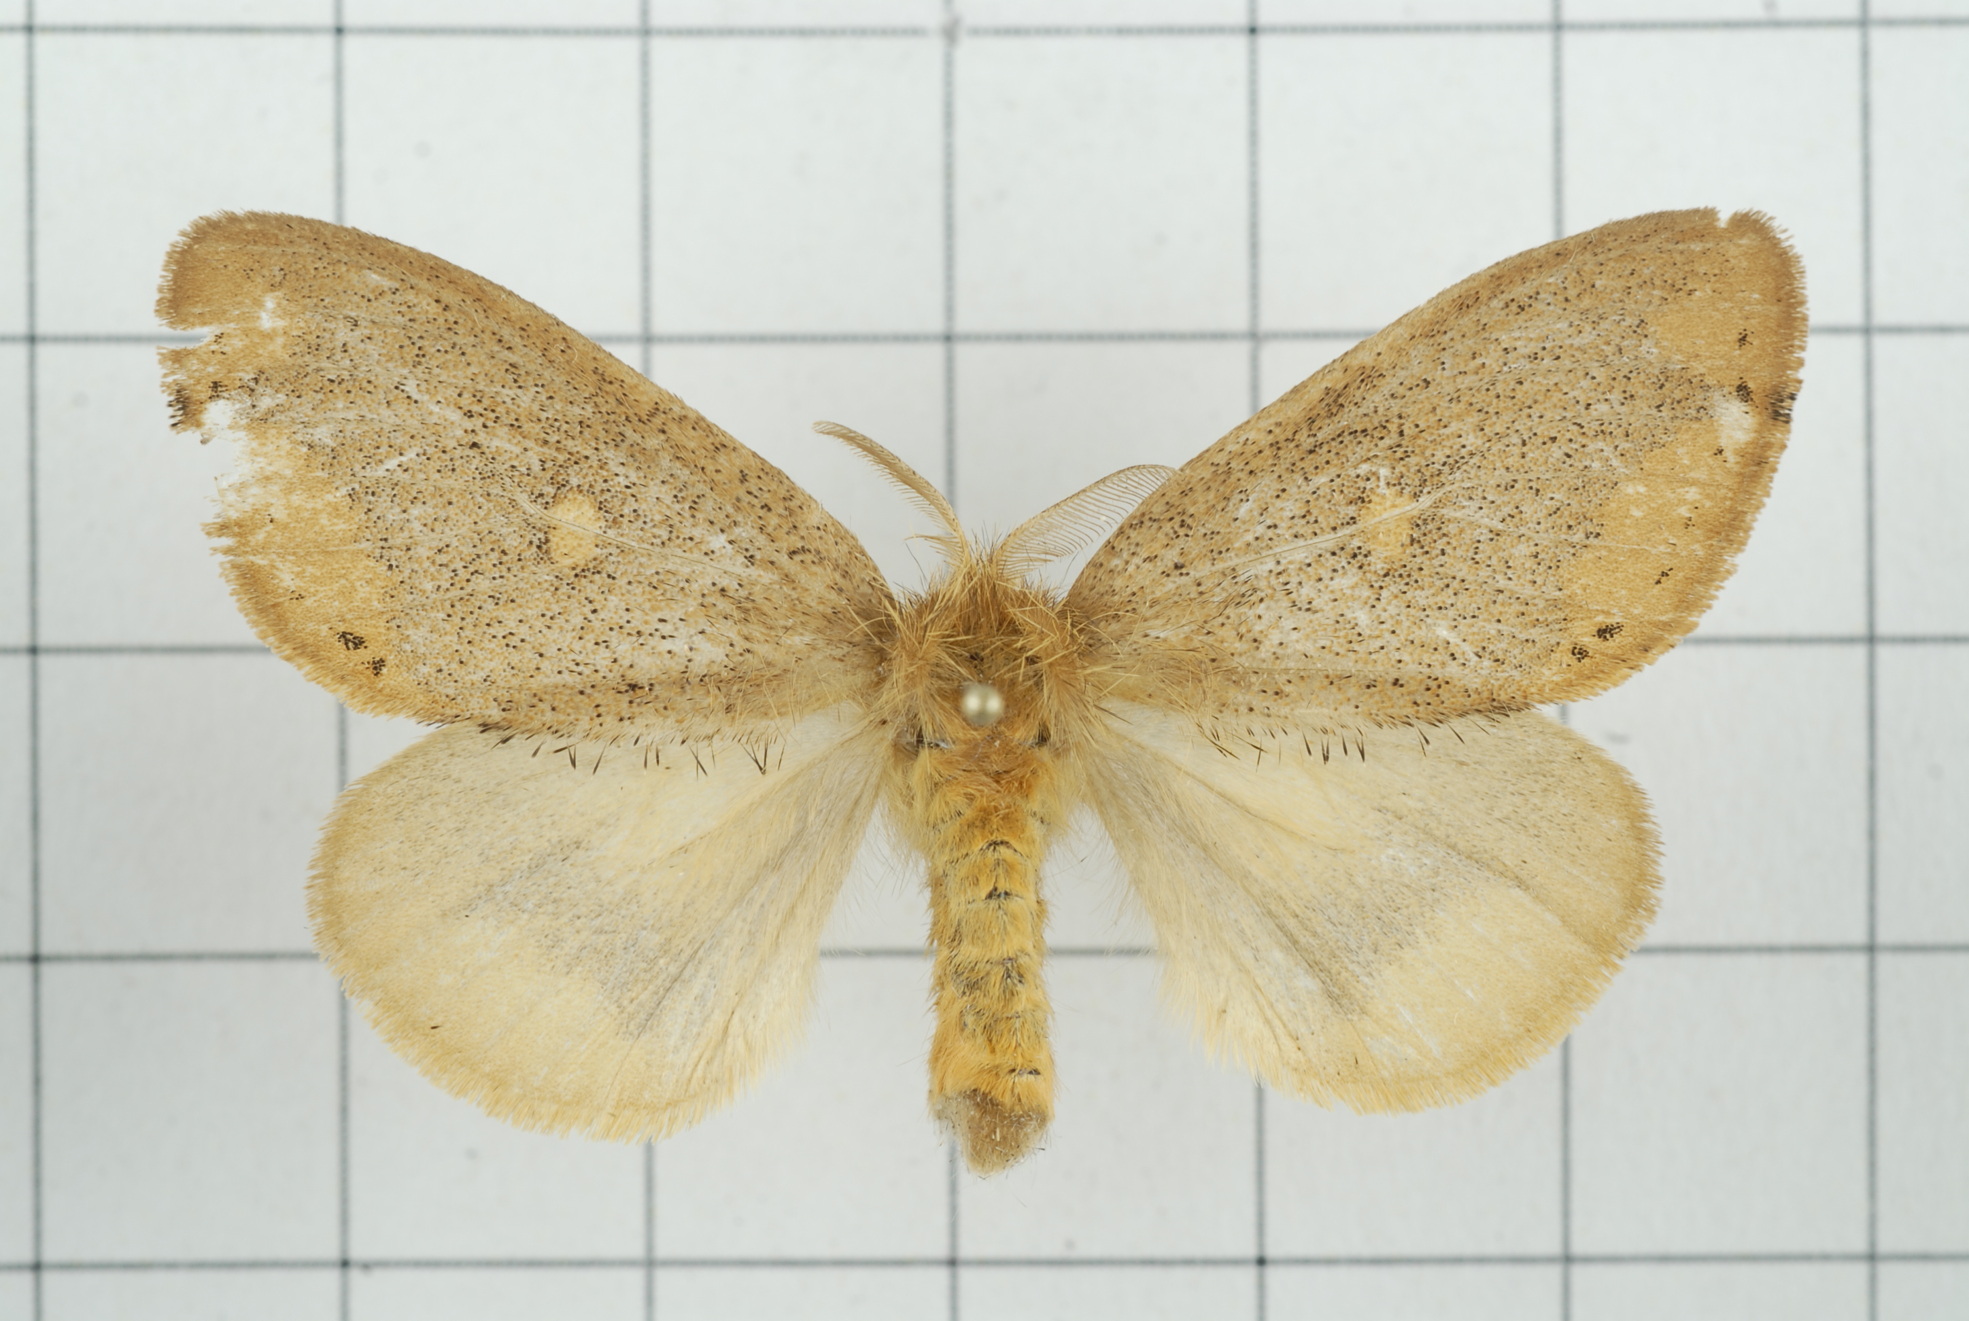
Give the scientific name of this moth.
Nygmia marginata insulata
